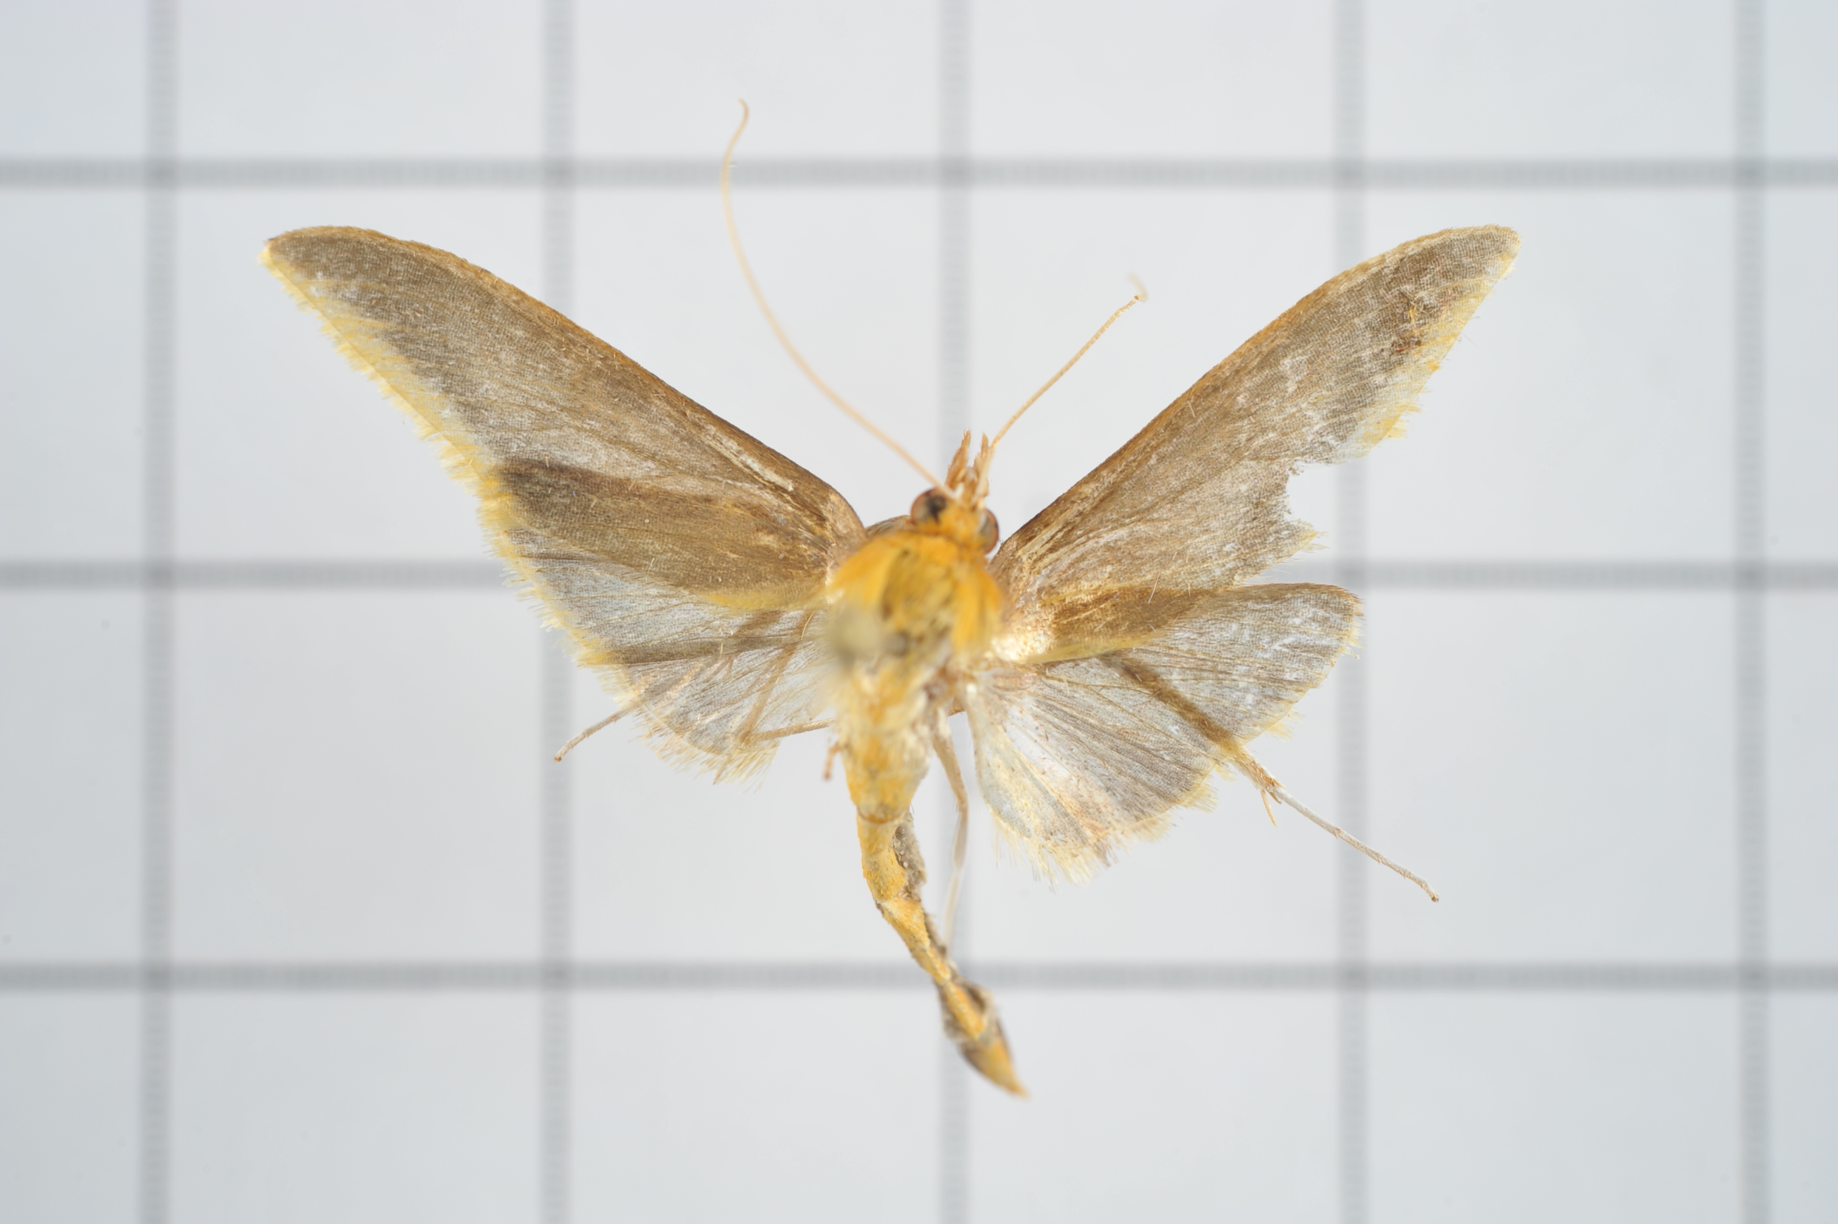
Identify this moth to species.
Circobotys aurealis
